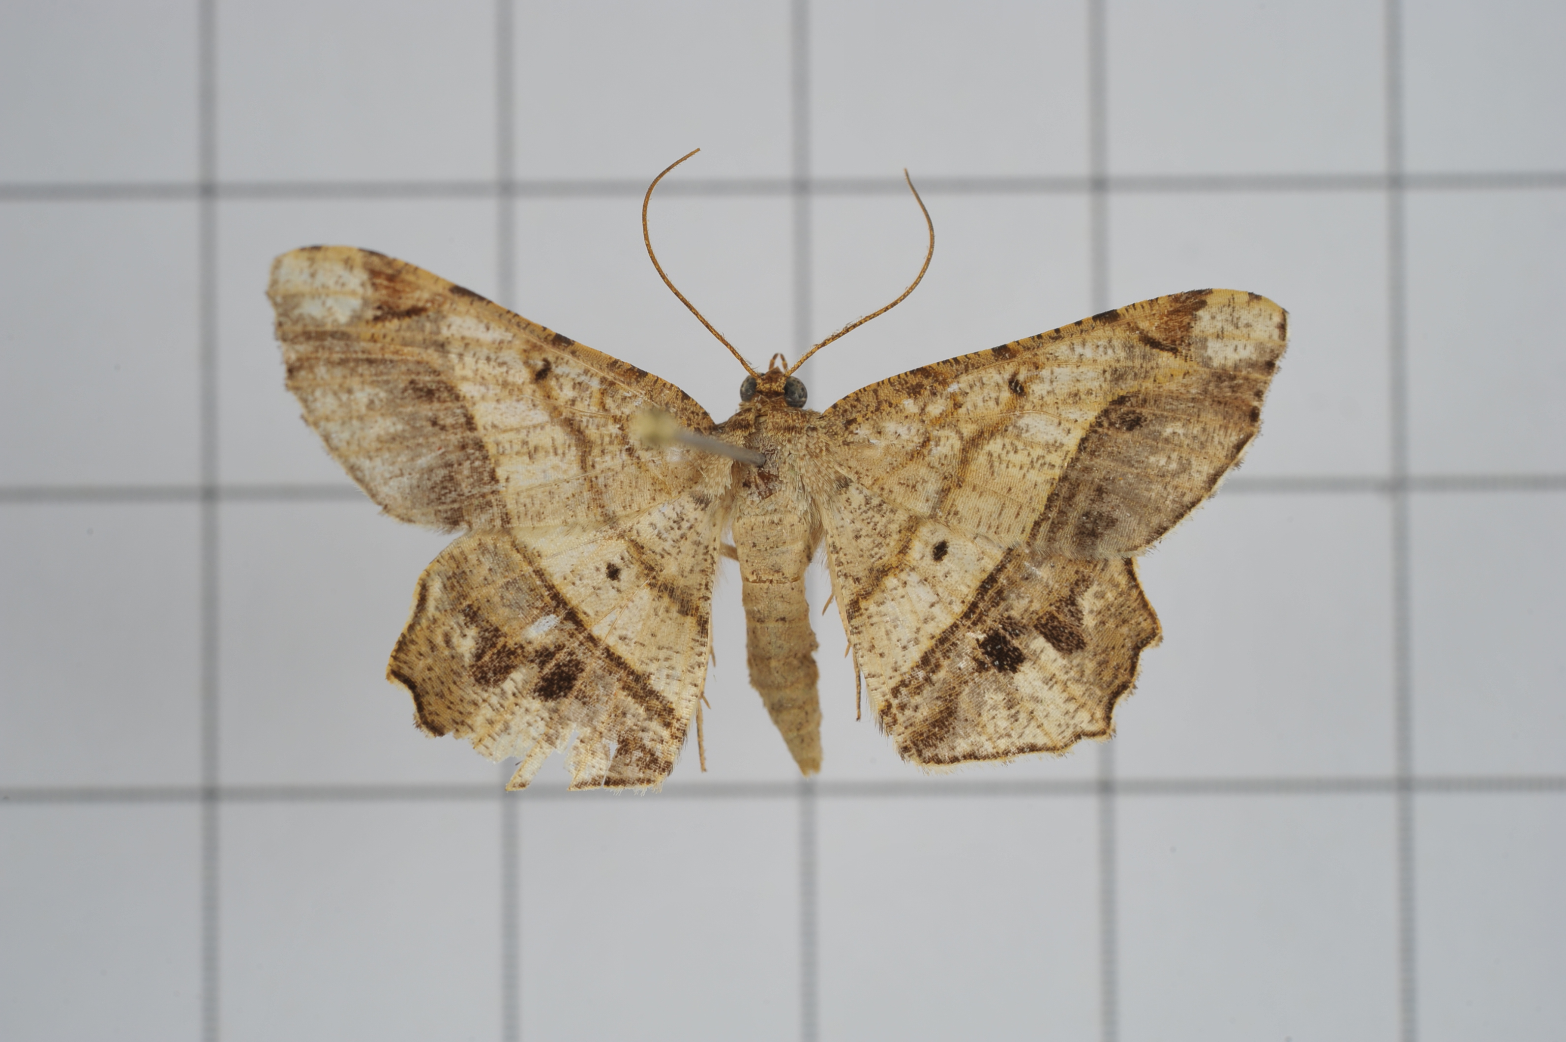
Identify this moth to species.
Chiasmia intermediaria
